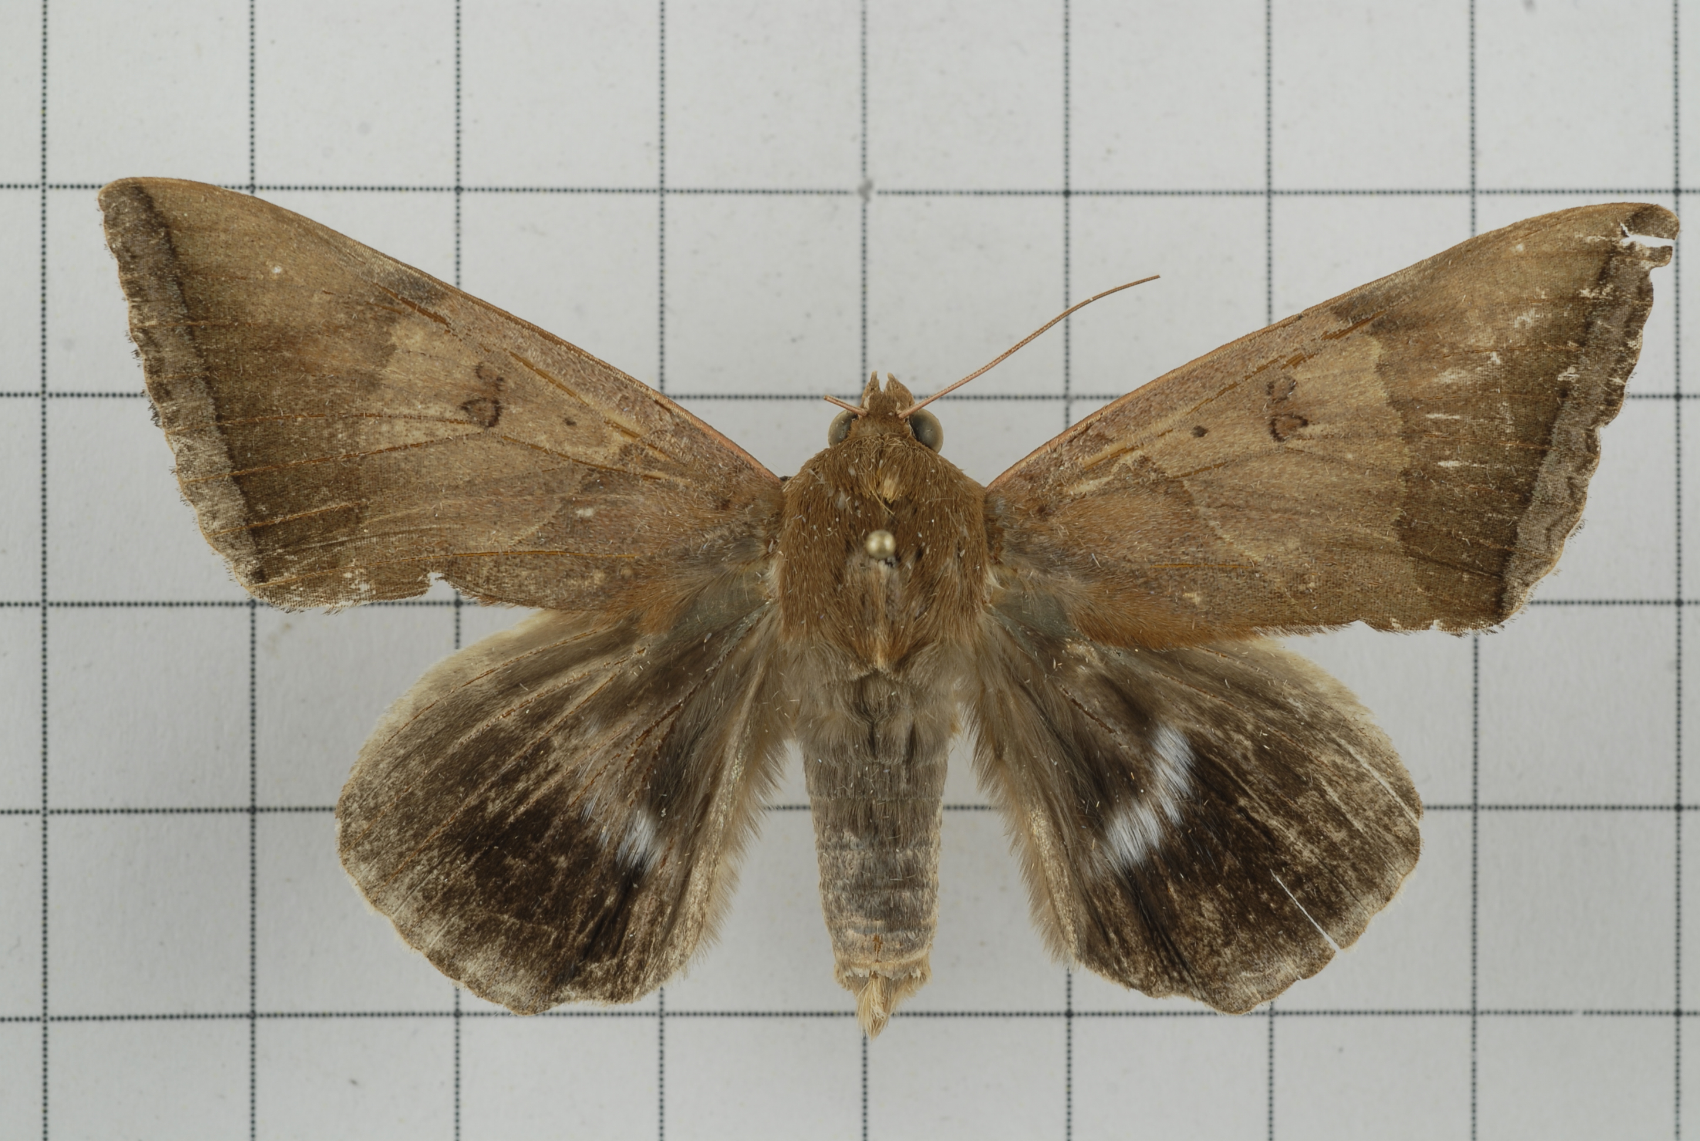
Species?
Artena dotata
